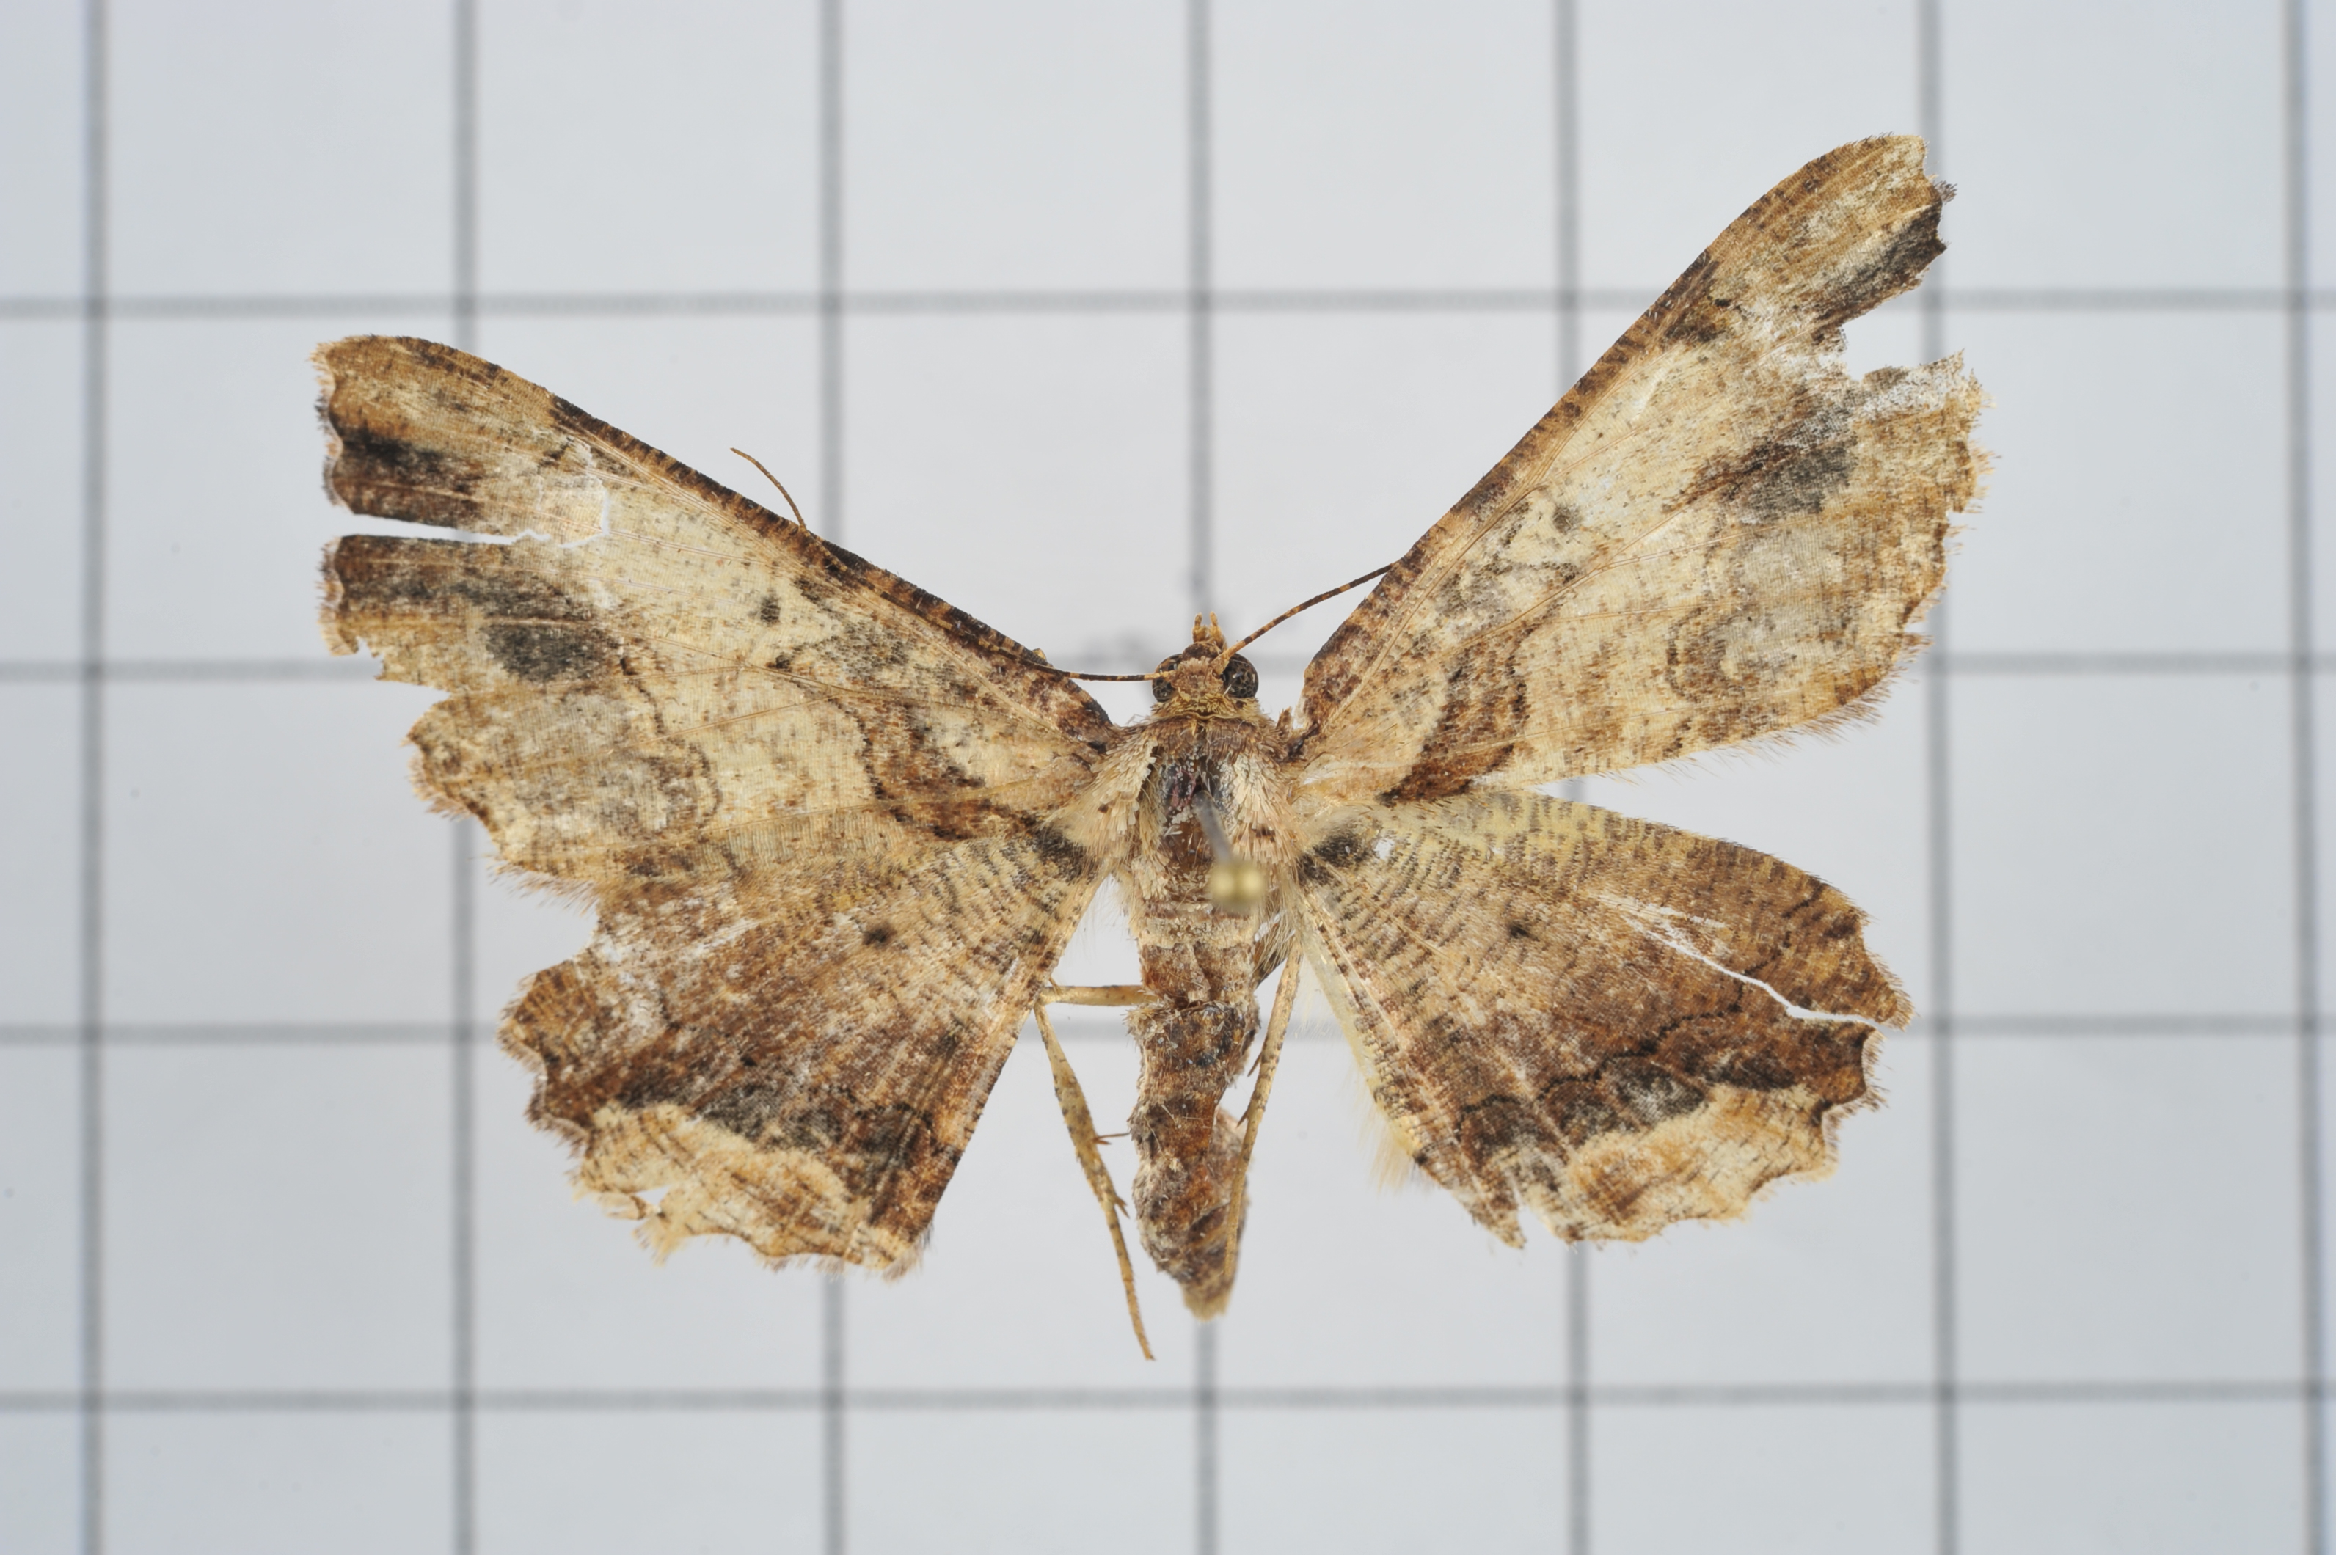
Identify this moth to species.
Menophra anaplagiata
